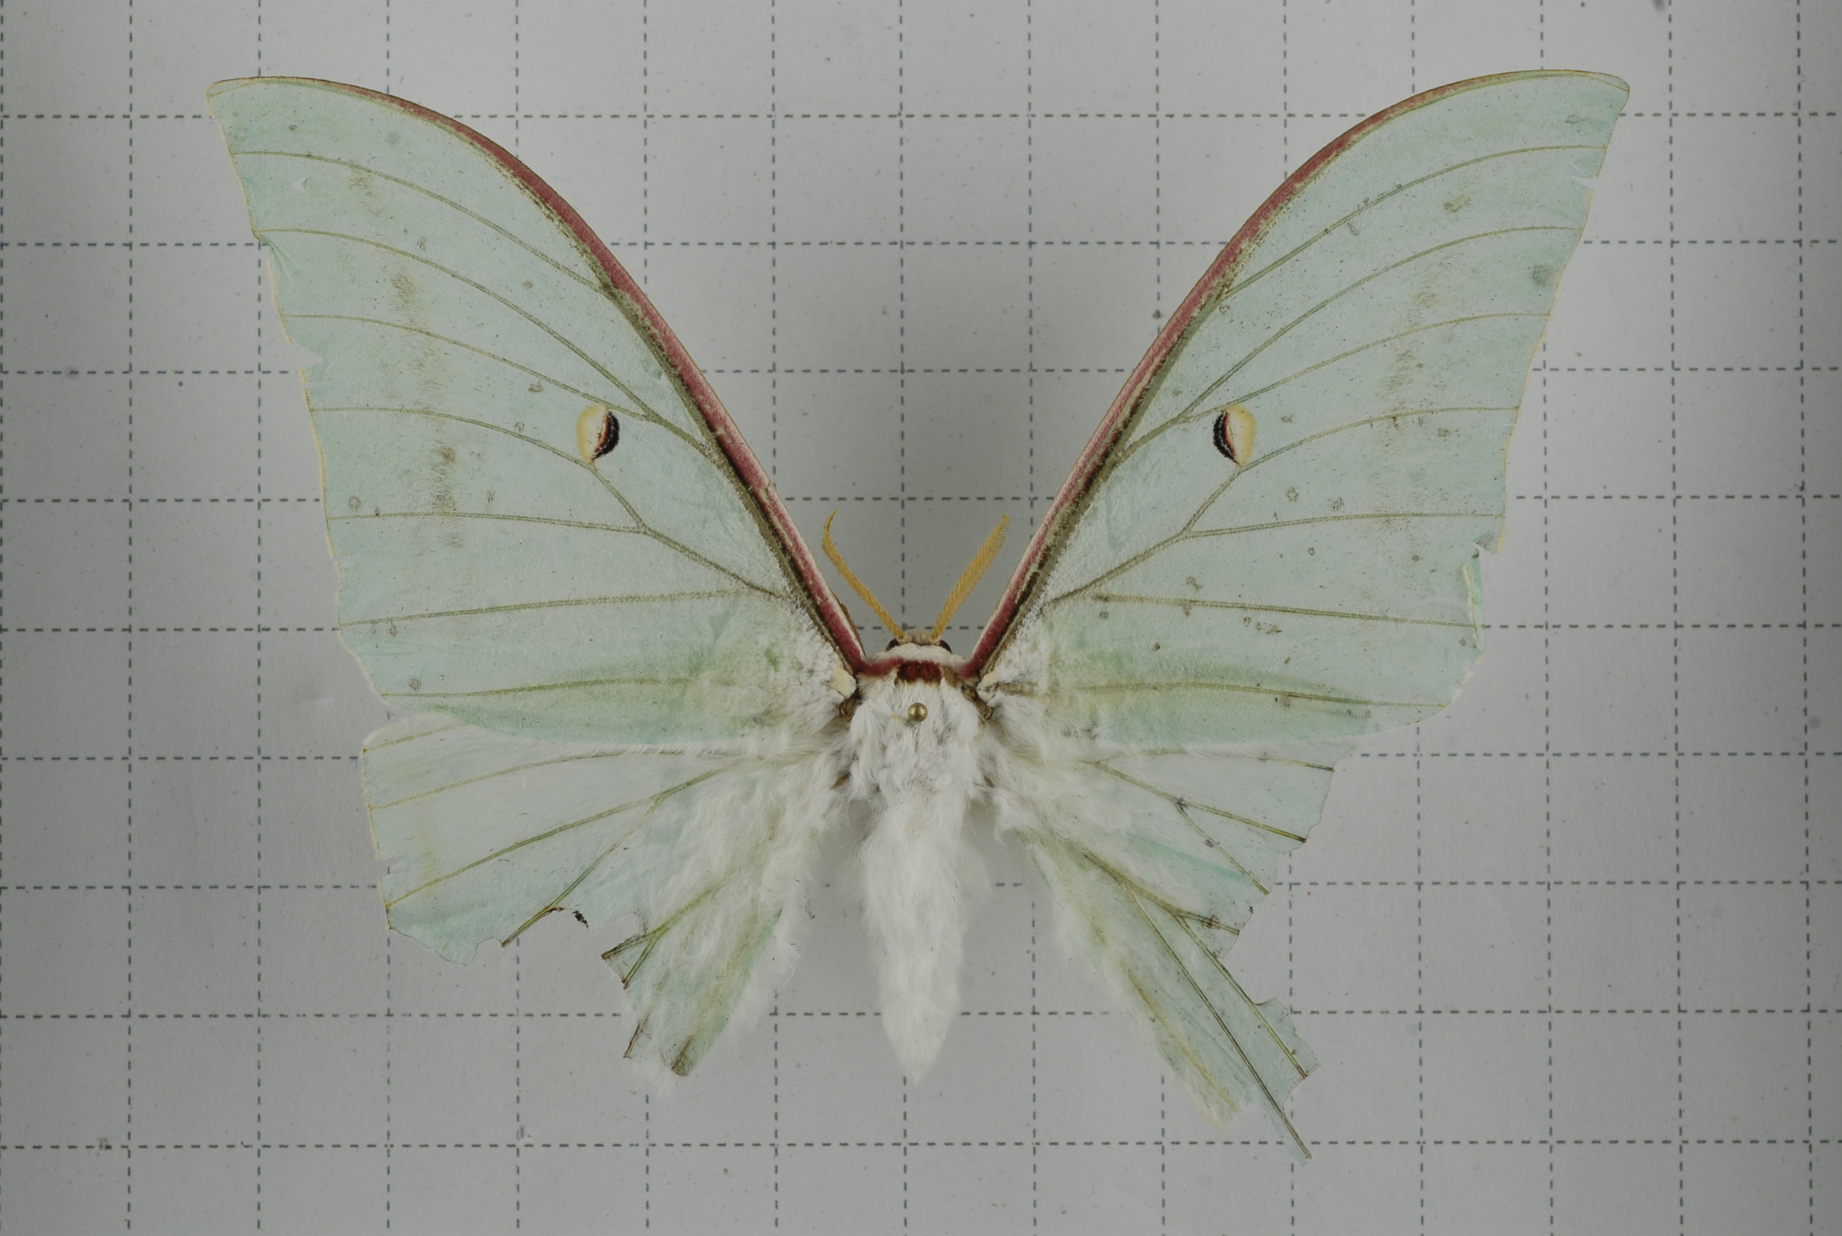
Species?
Actias ningpoana ningtaiwana
